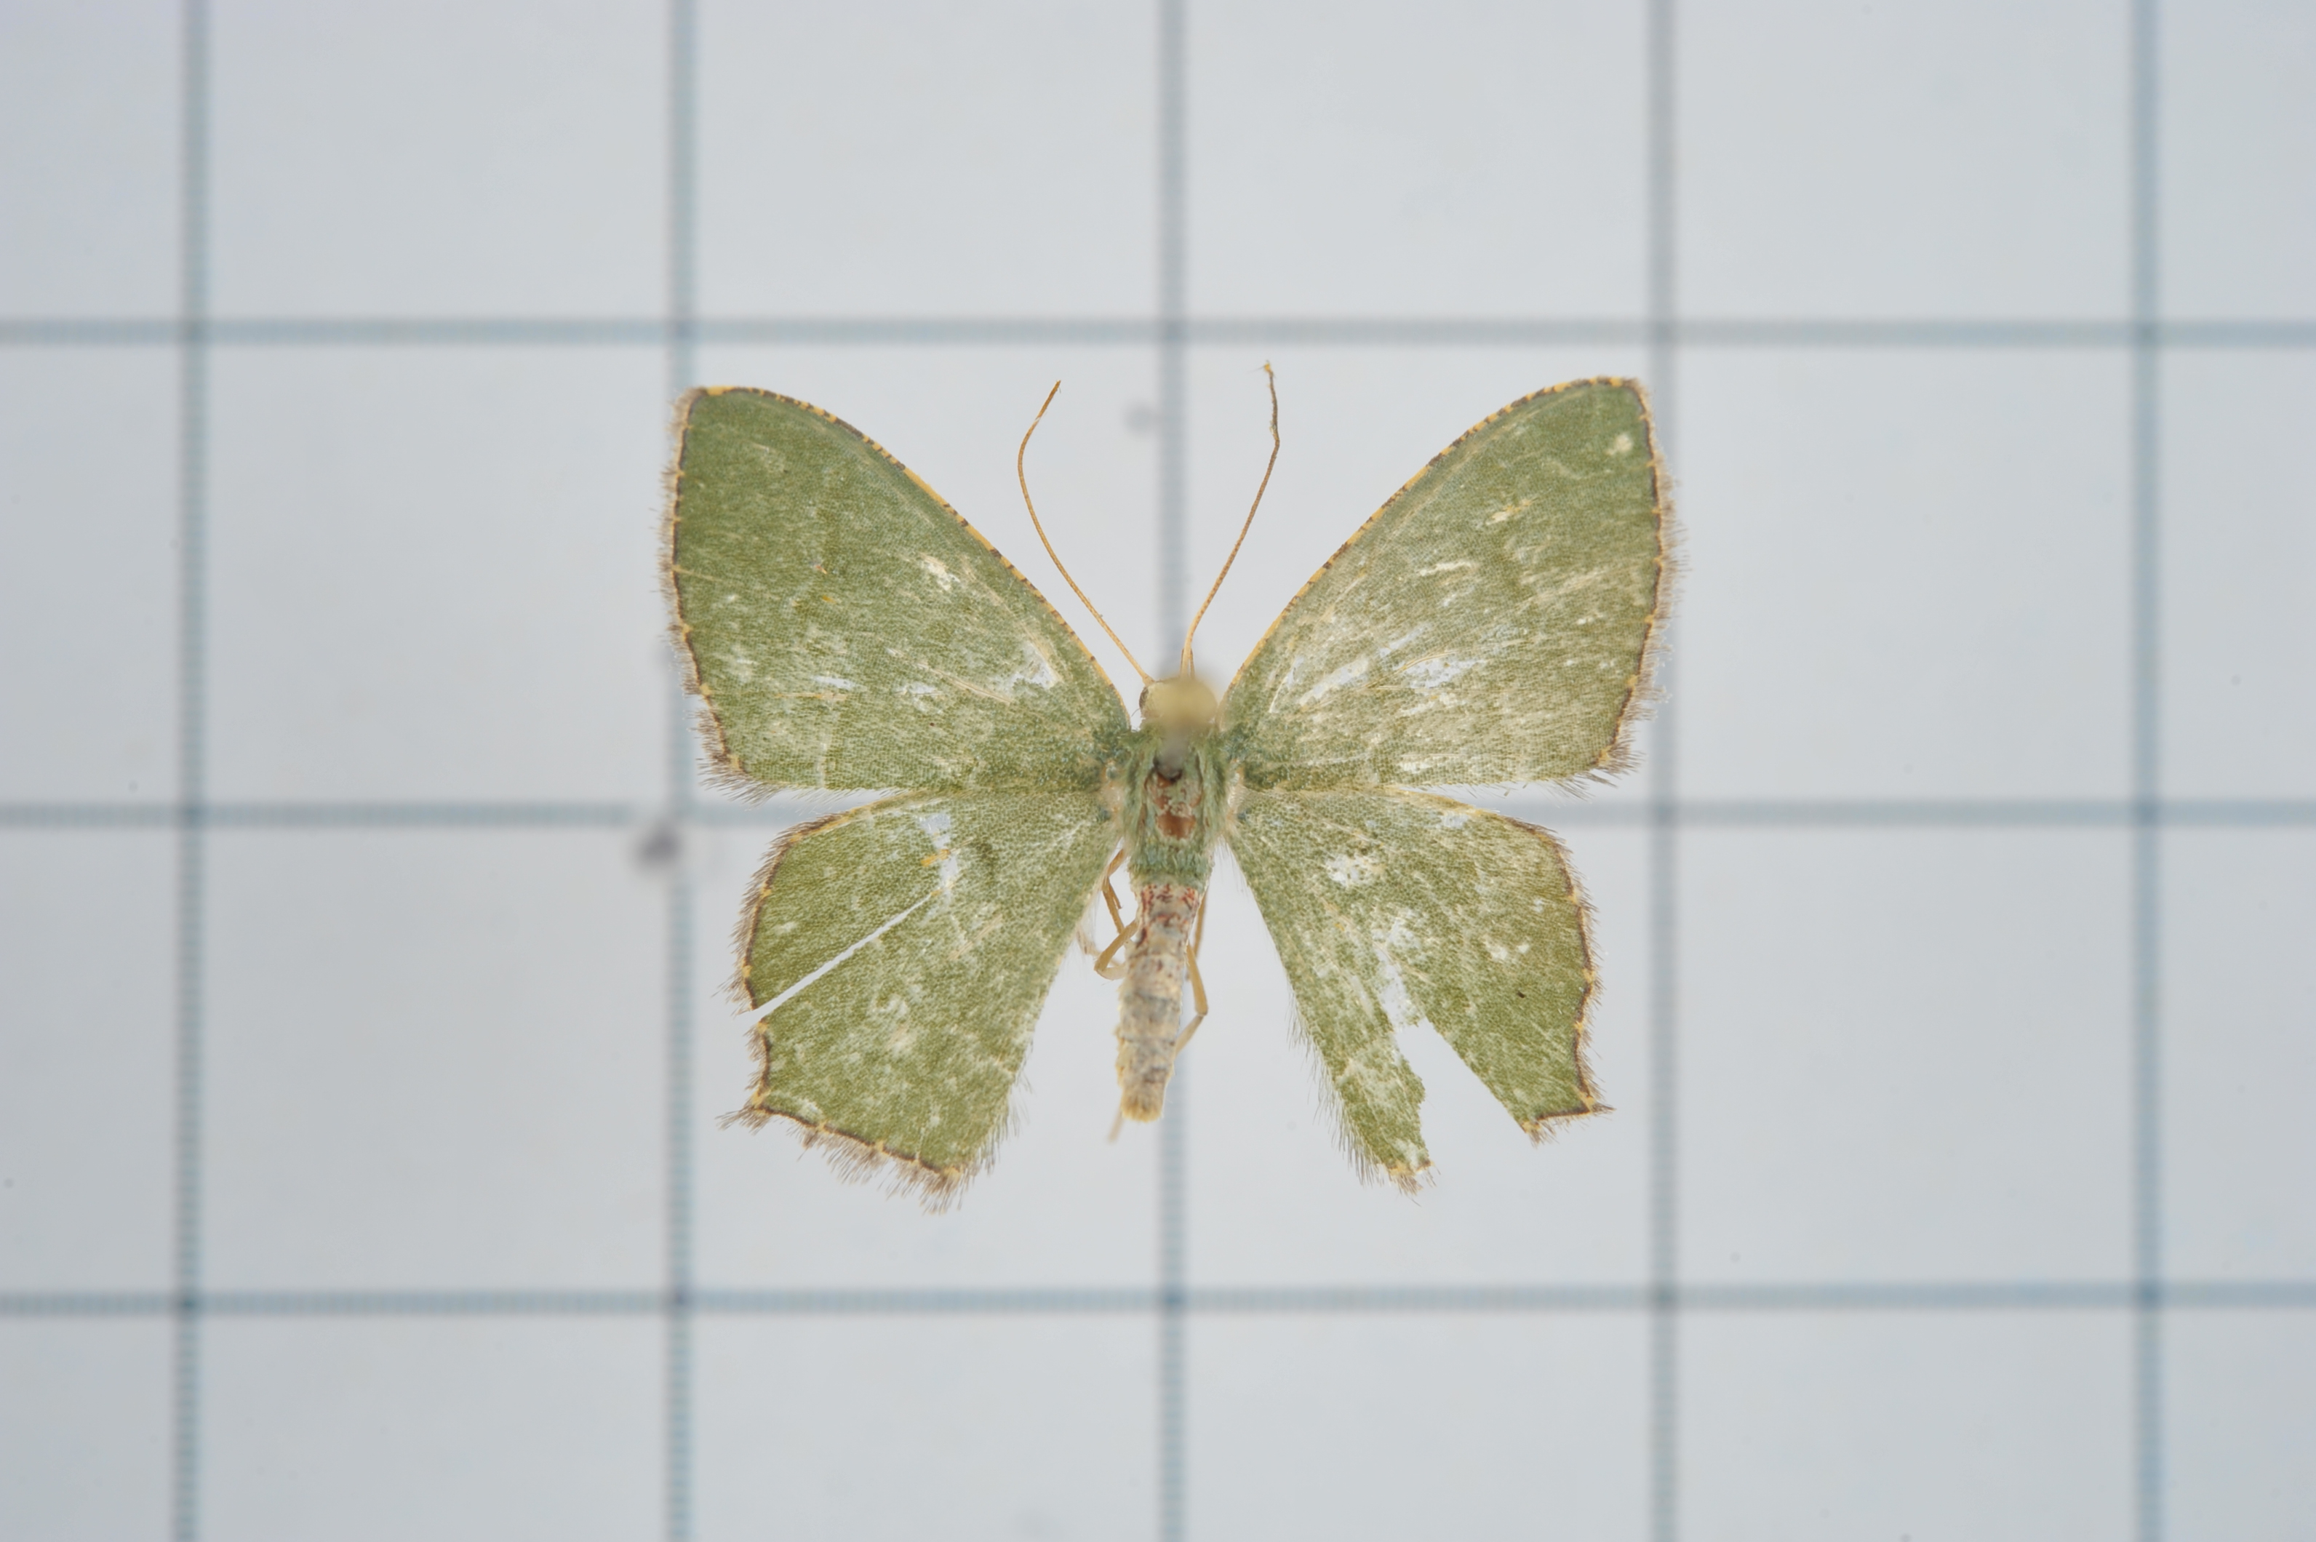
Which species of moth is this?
Hemithea tritonaria
